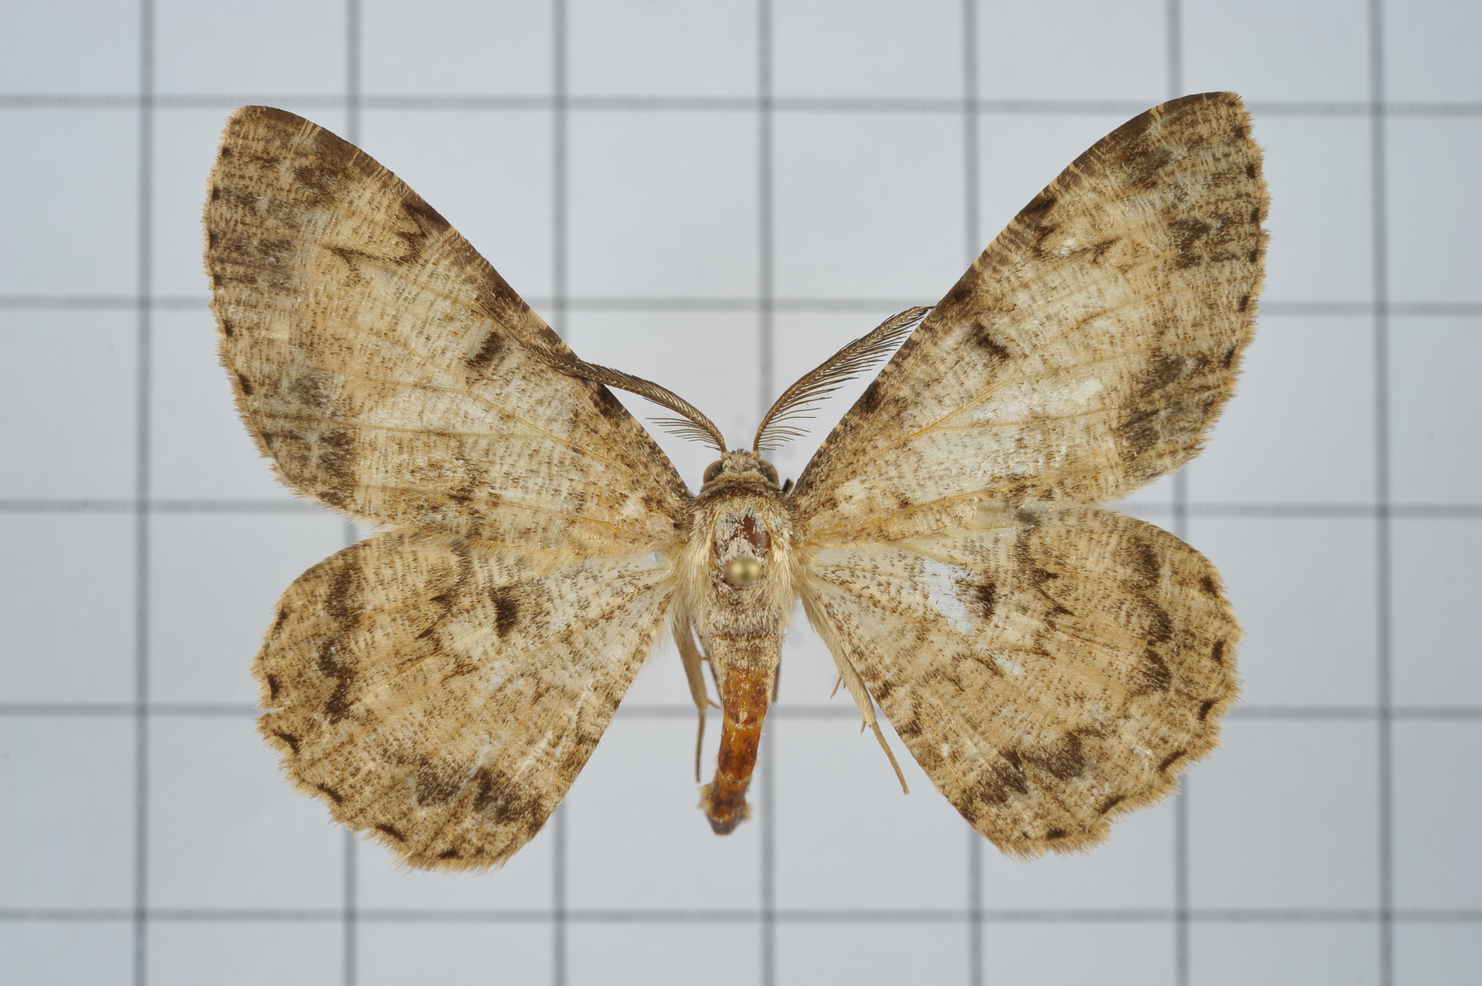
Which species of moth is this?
Hypomecis percnioides
